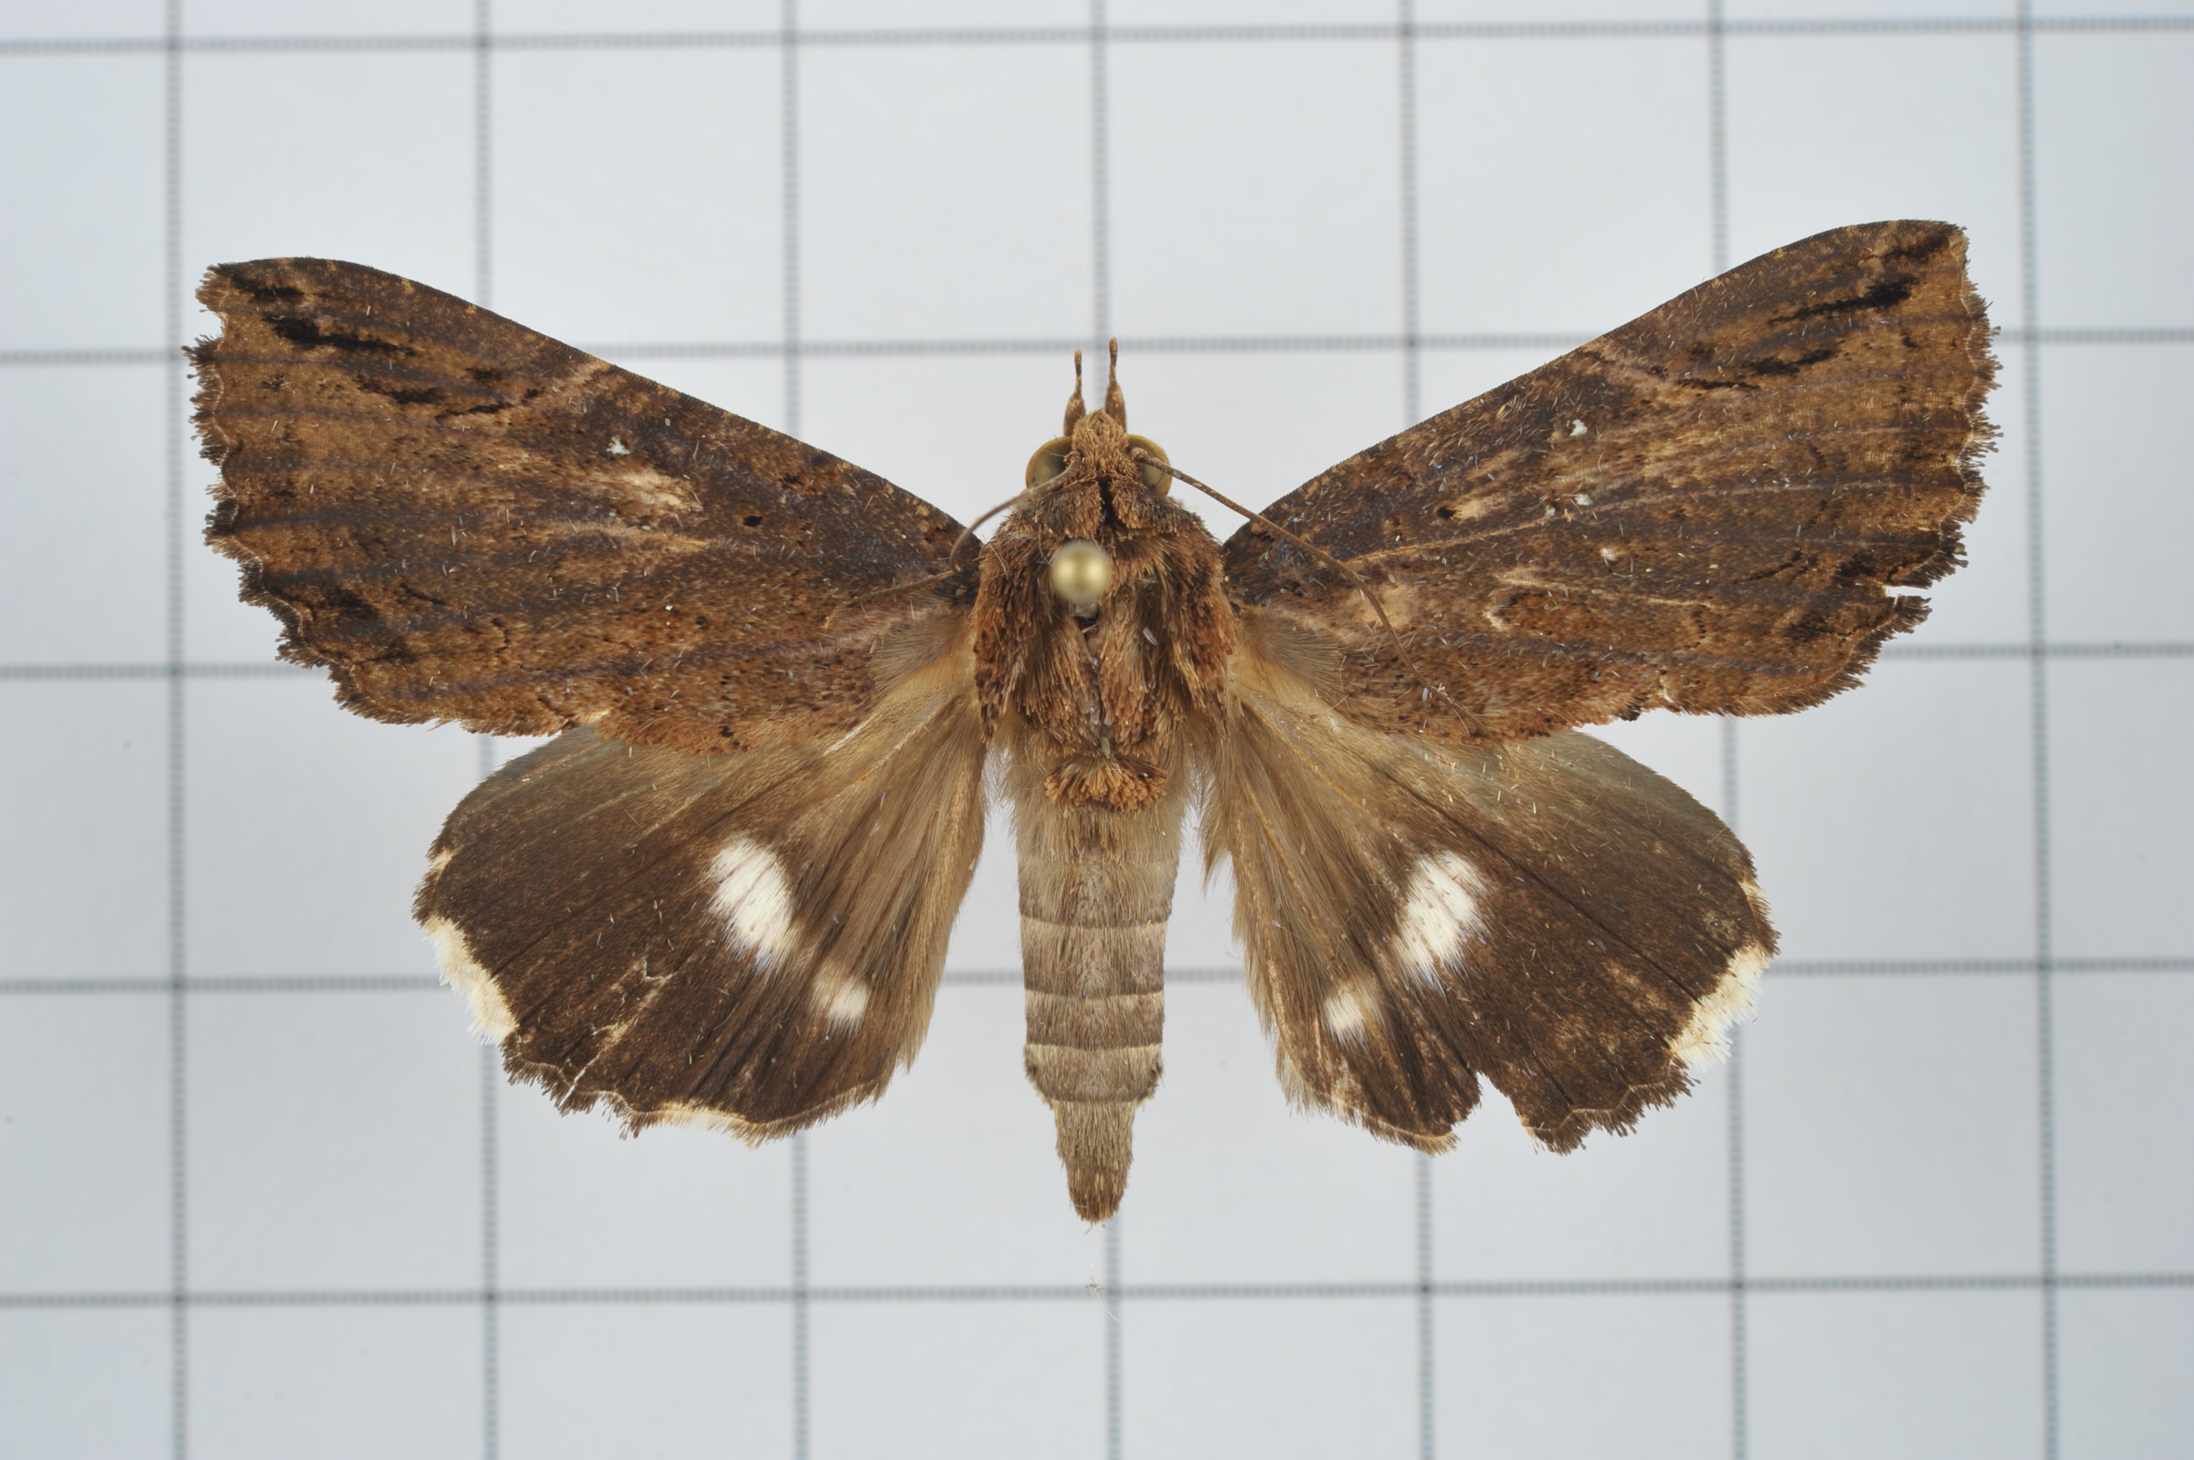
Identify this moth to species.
Ercheia cyllaria
